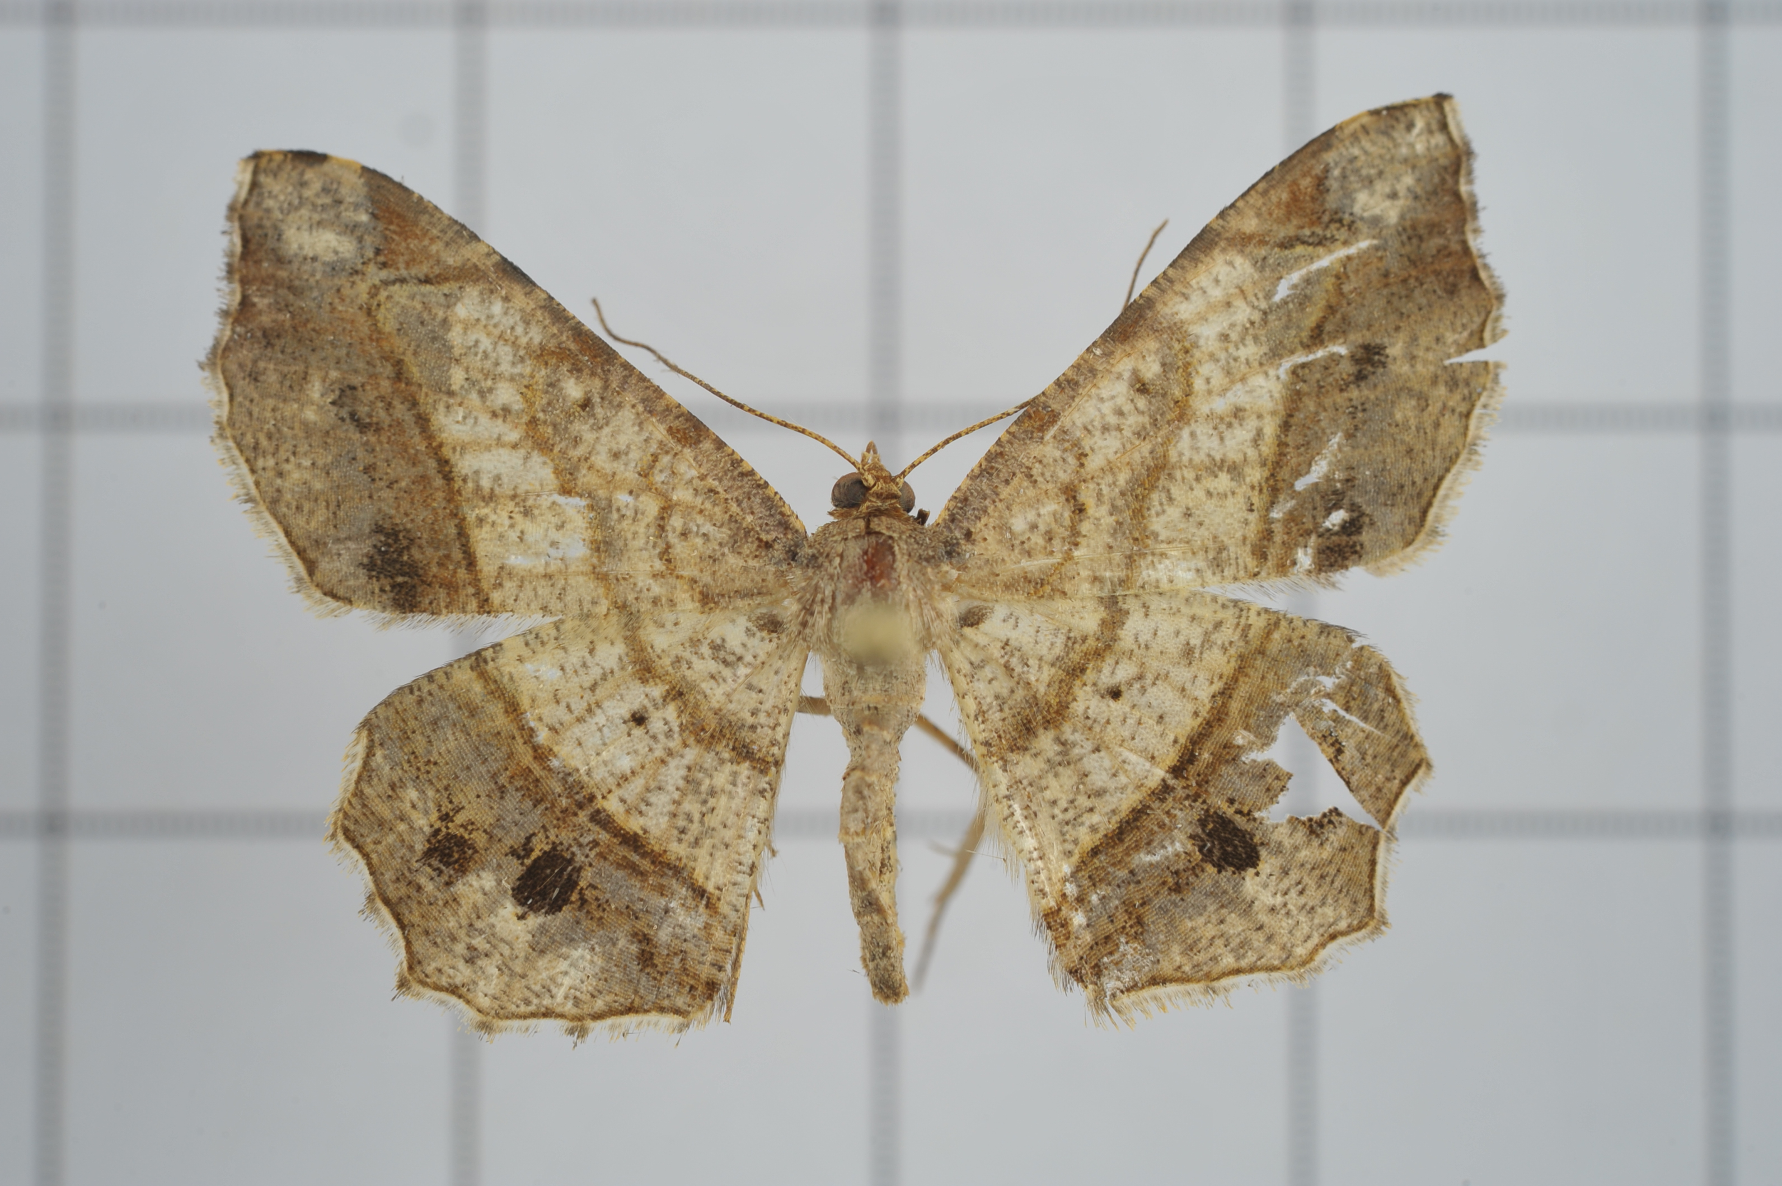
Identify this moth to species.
Chiasmia intermediaria
